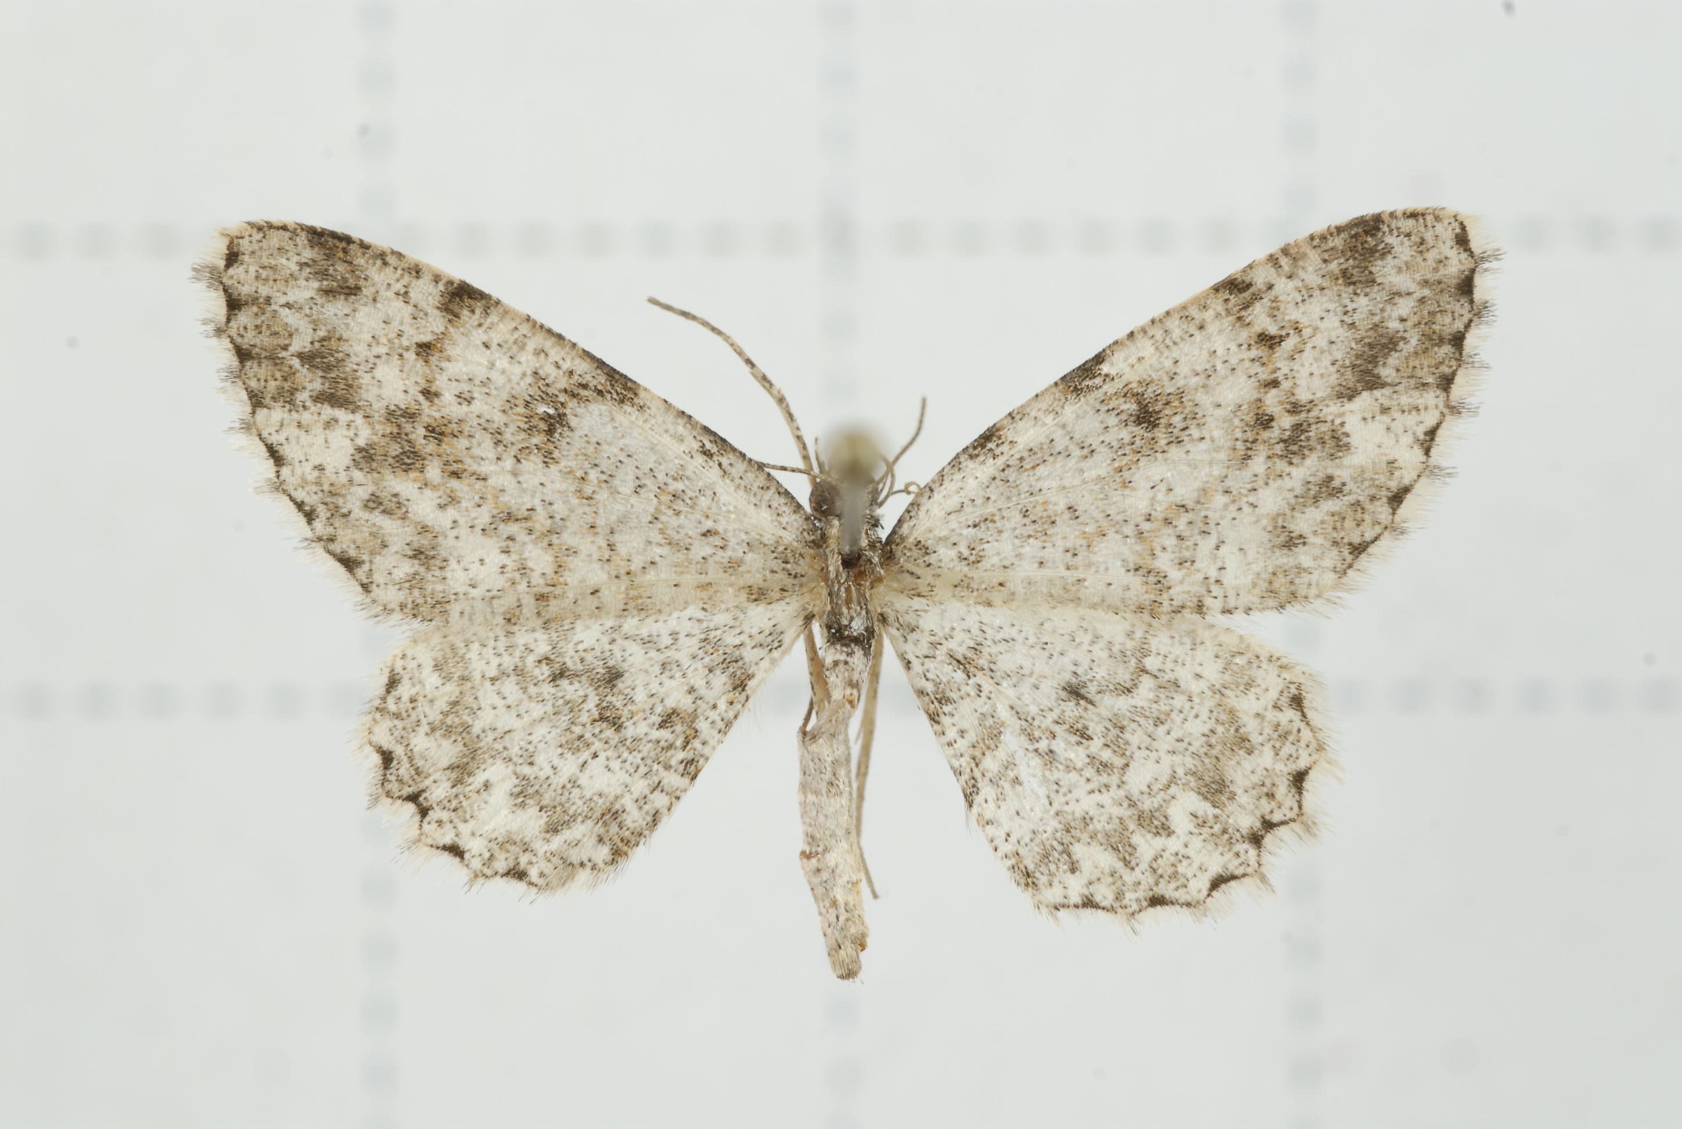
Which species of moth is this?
Protoboarmia amabilis
